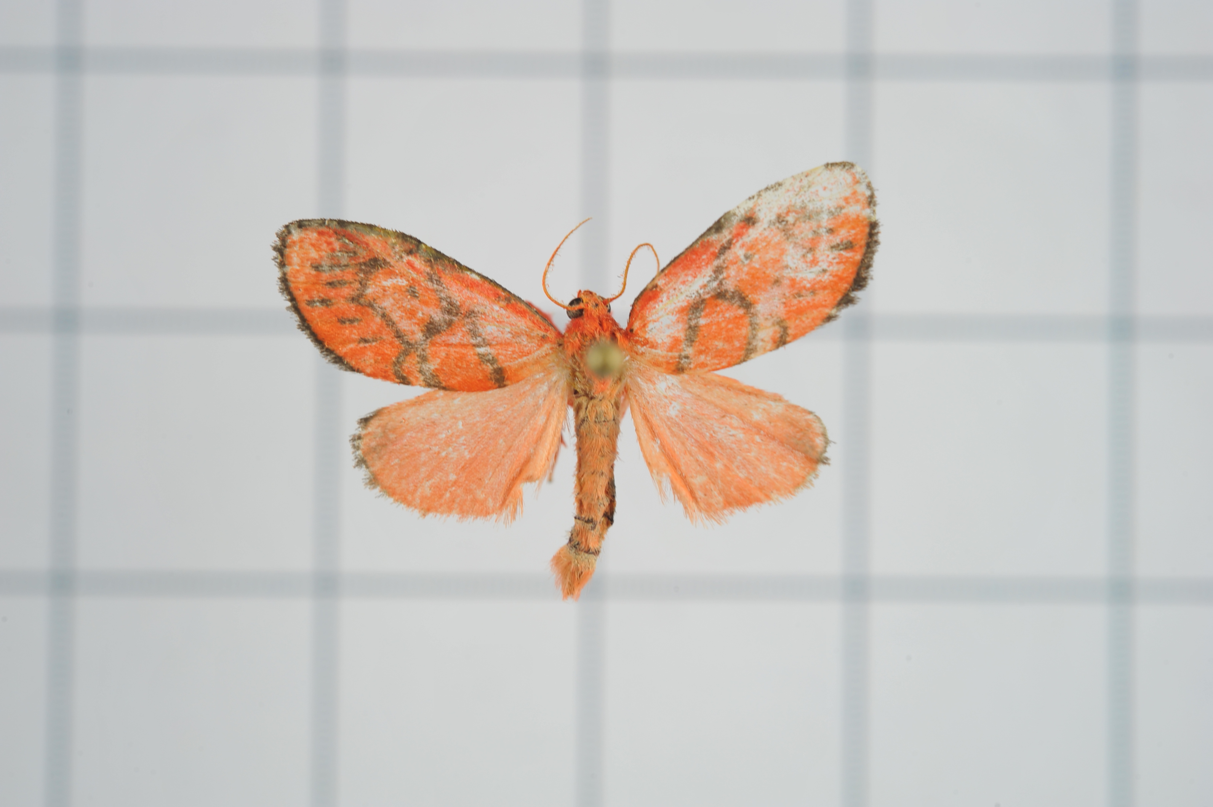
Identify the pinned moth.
Conicornuta convexa
